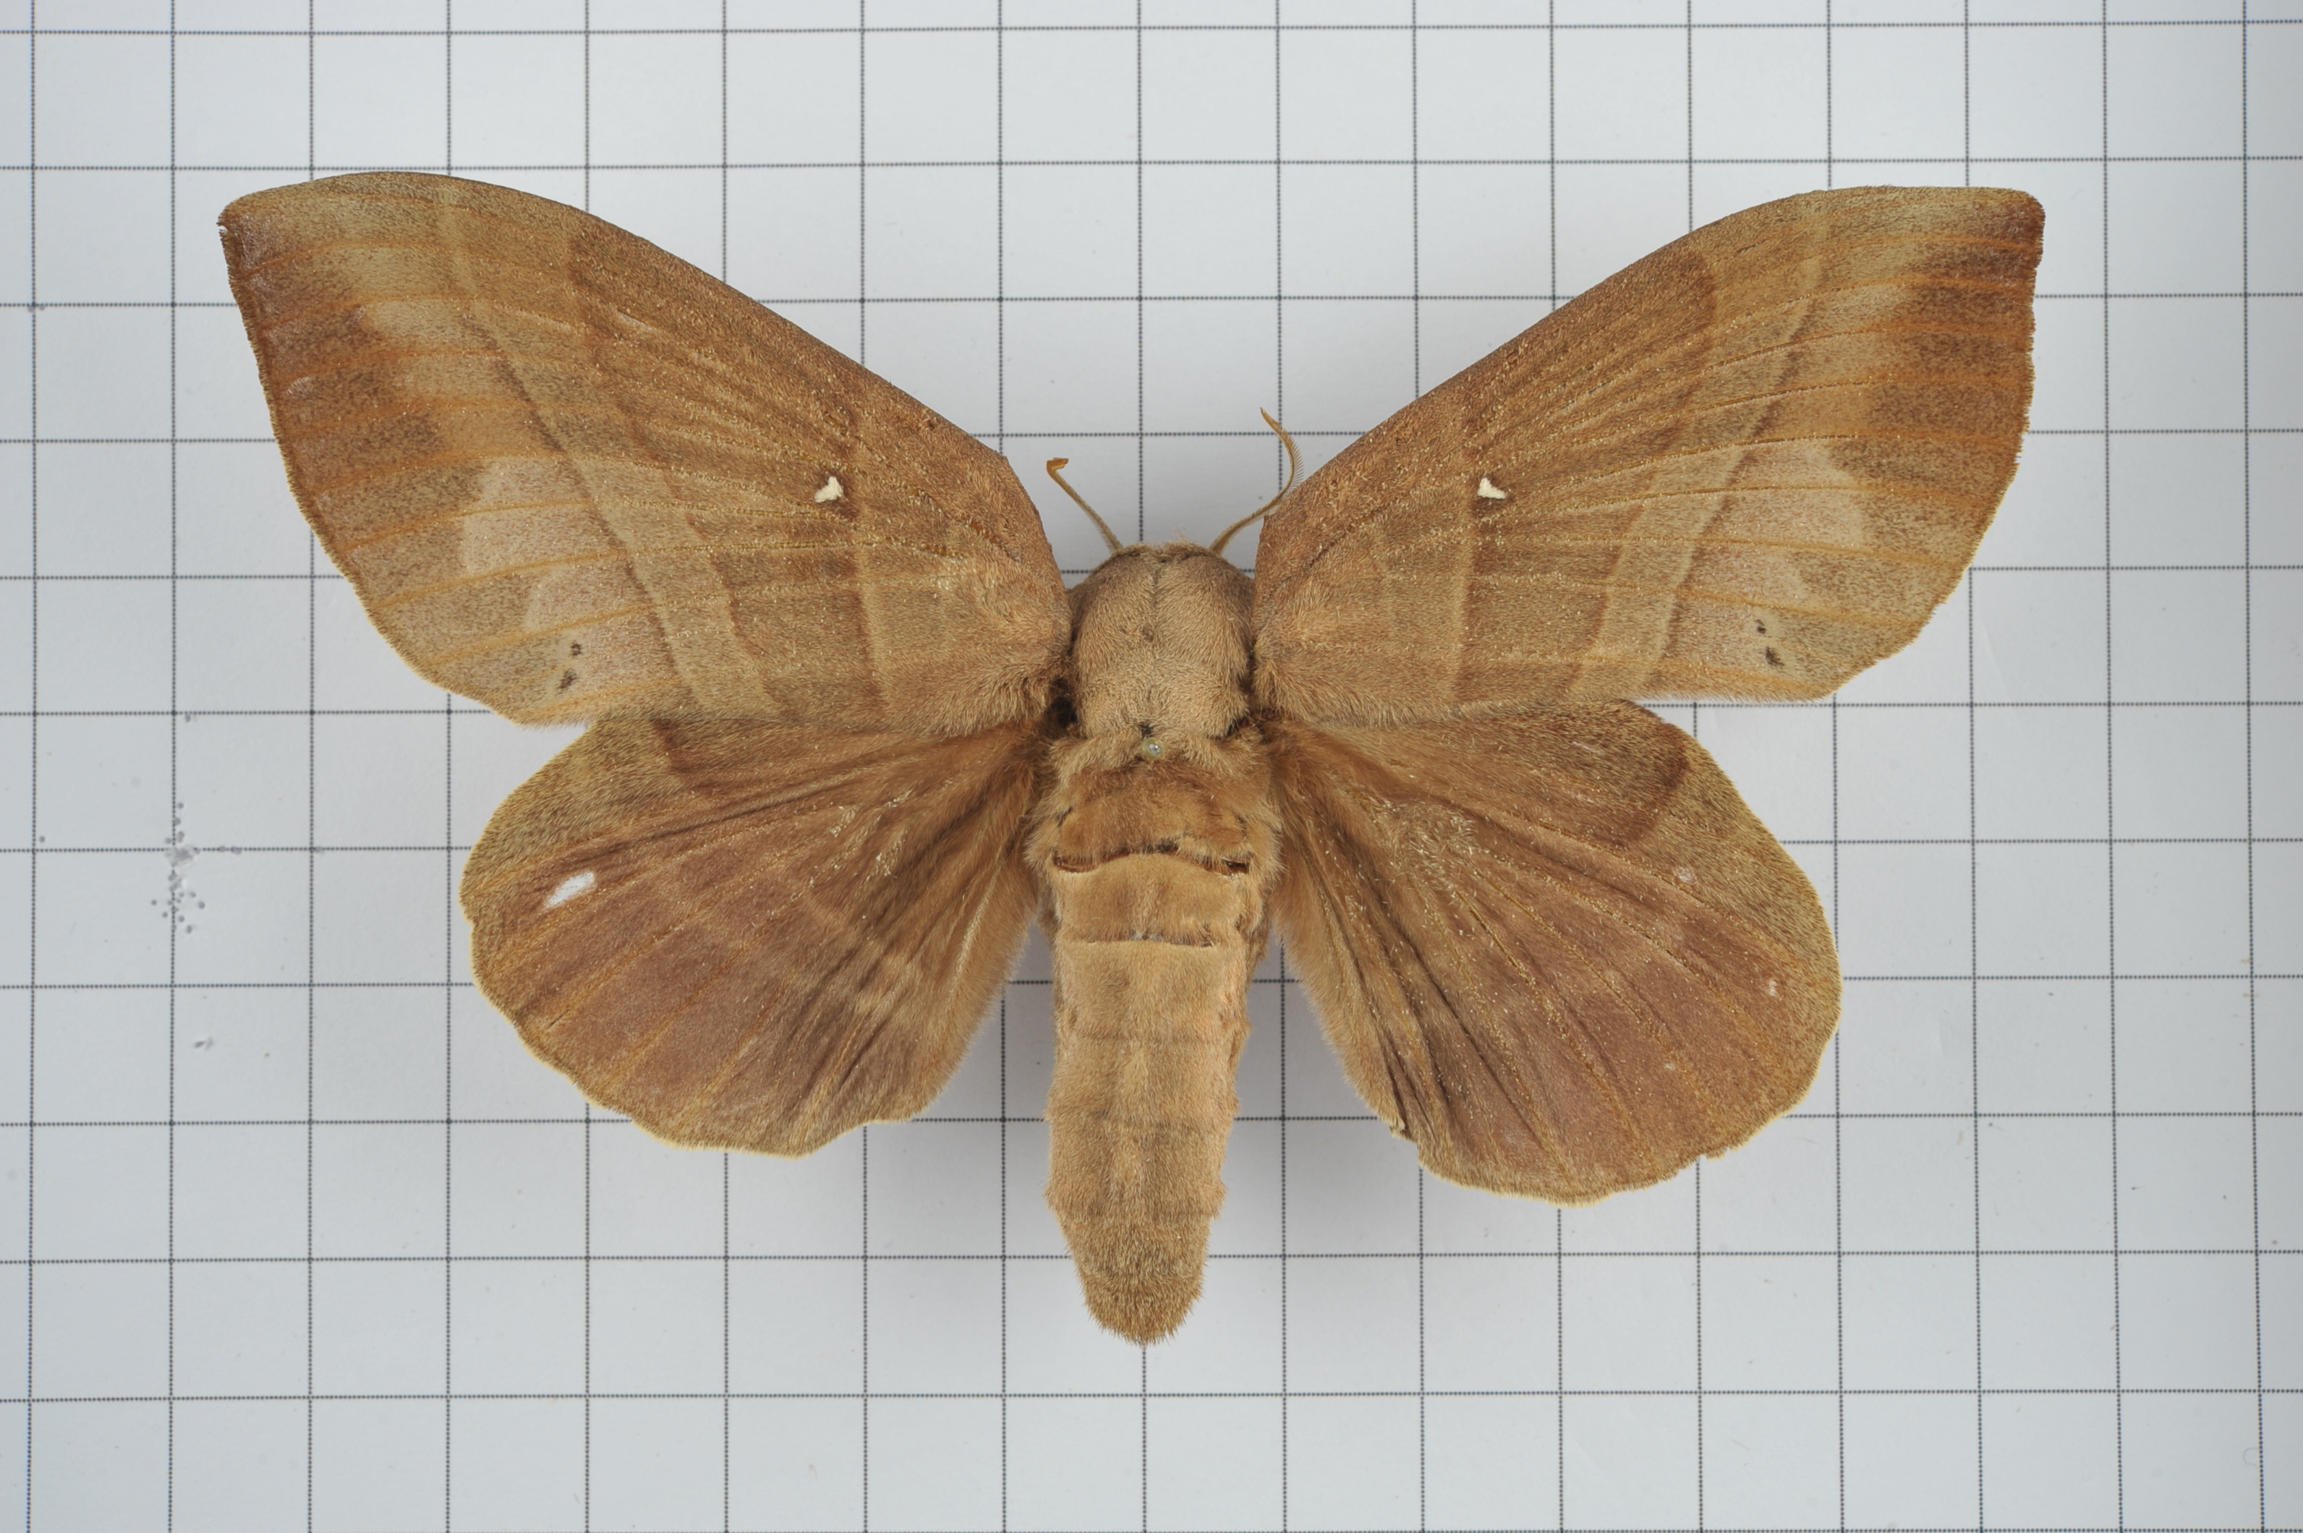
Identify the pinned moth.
Lebeda nobilis nobilis
